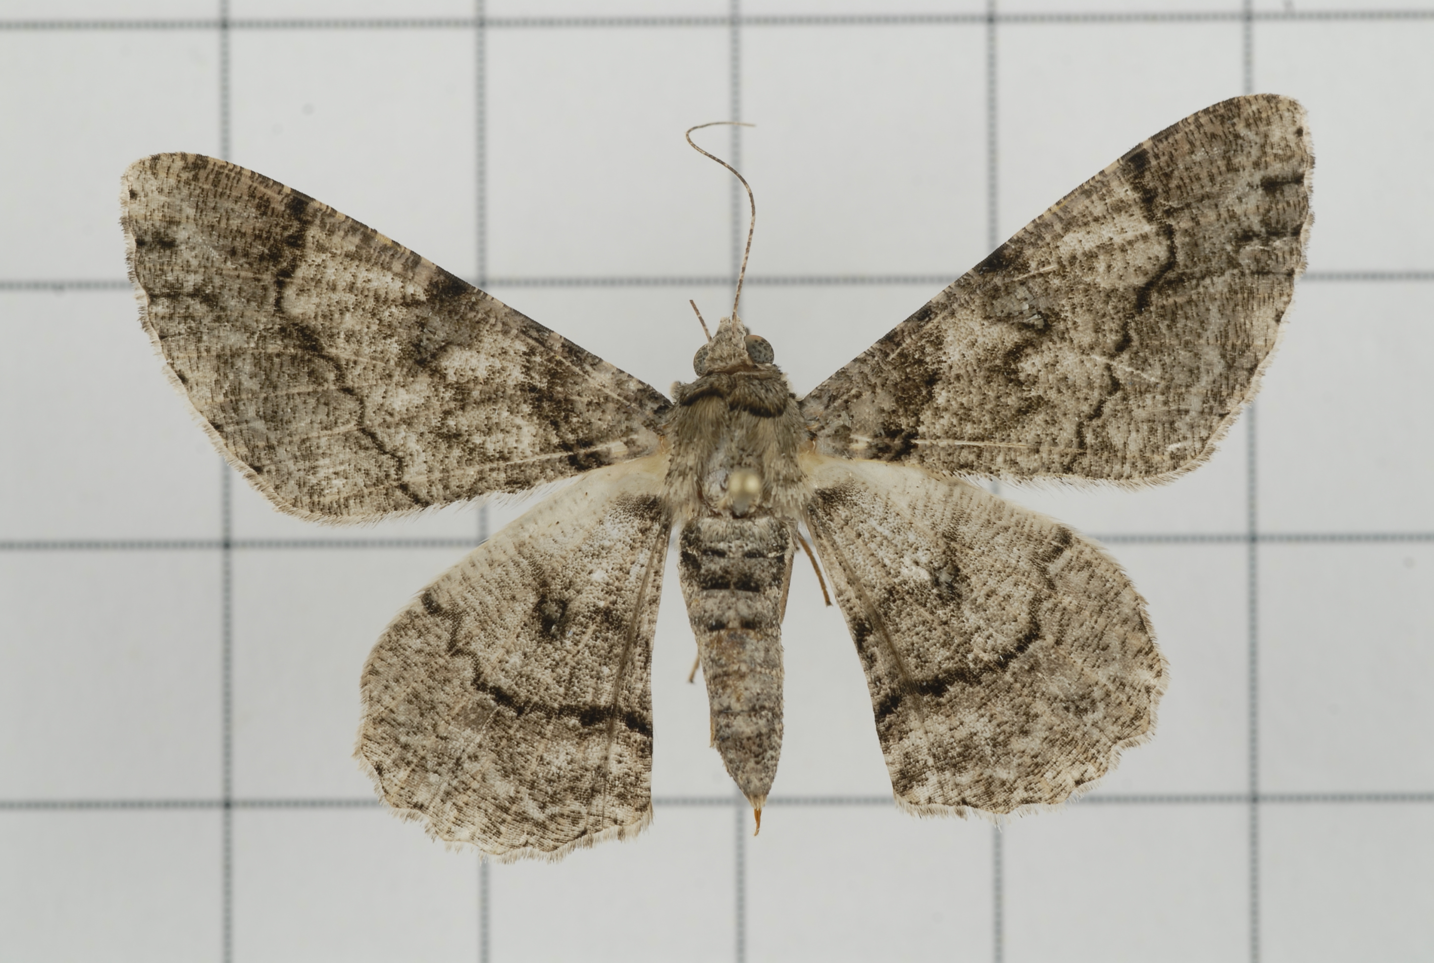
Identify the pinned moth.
Cleora alienaria
